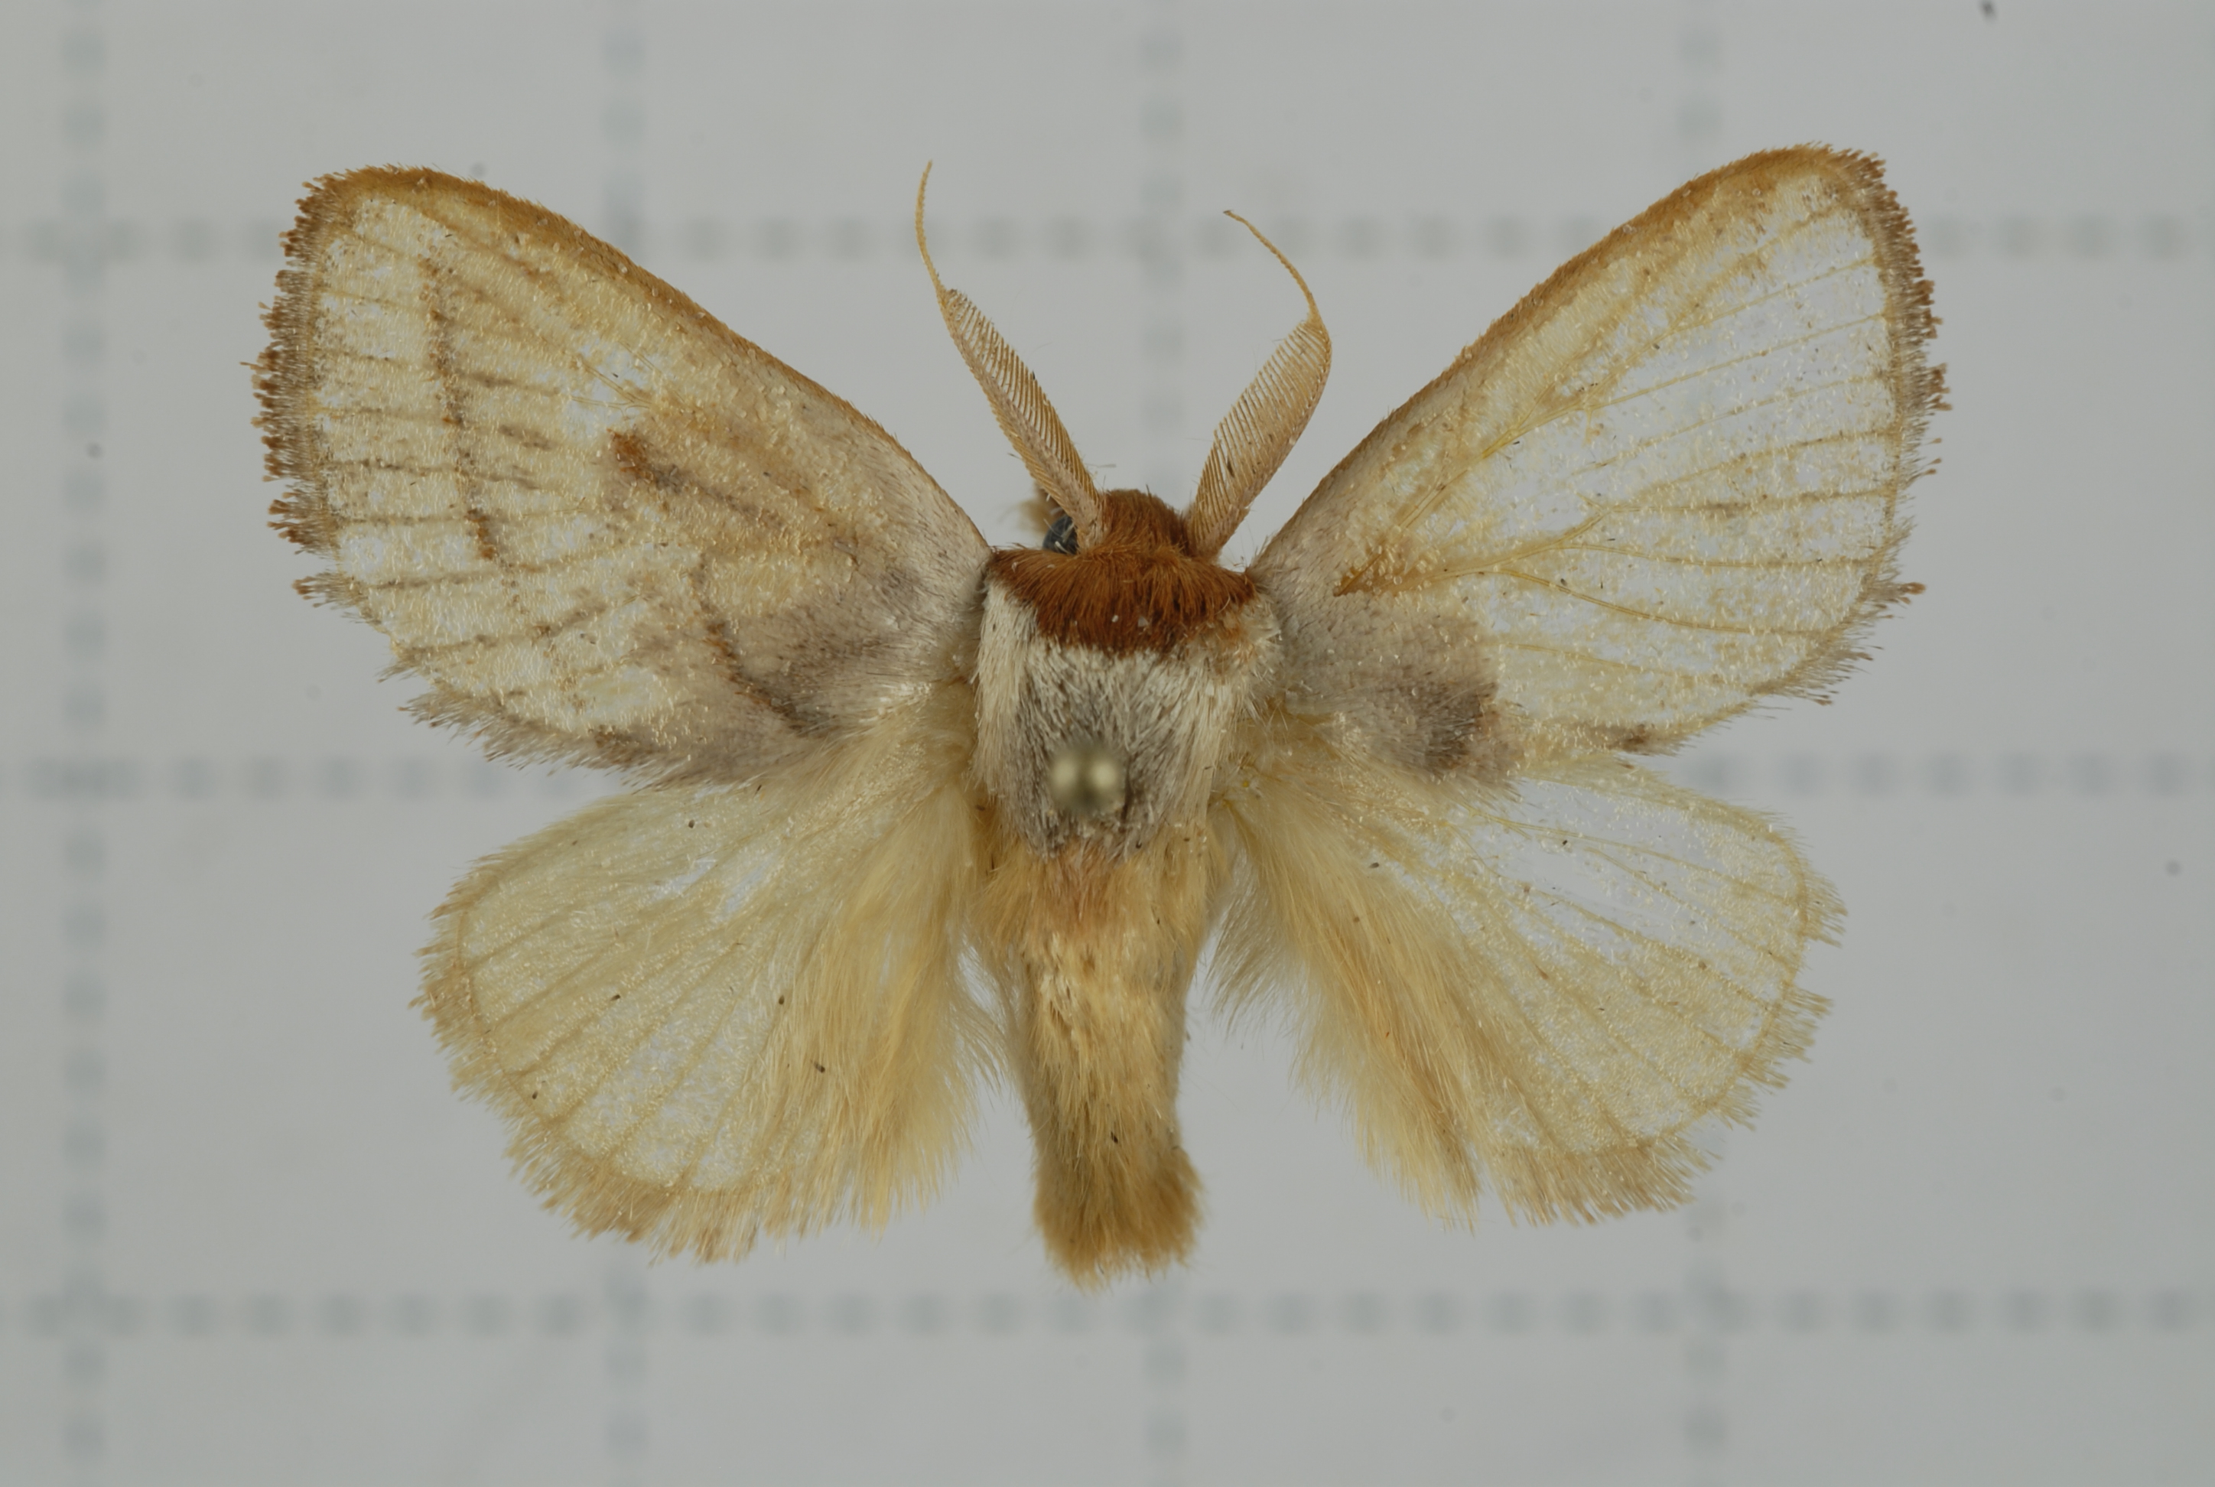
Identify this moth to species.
Cania heppneri
